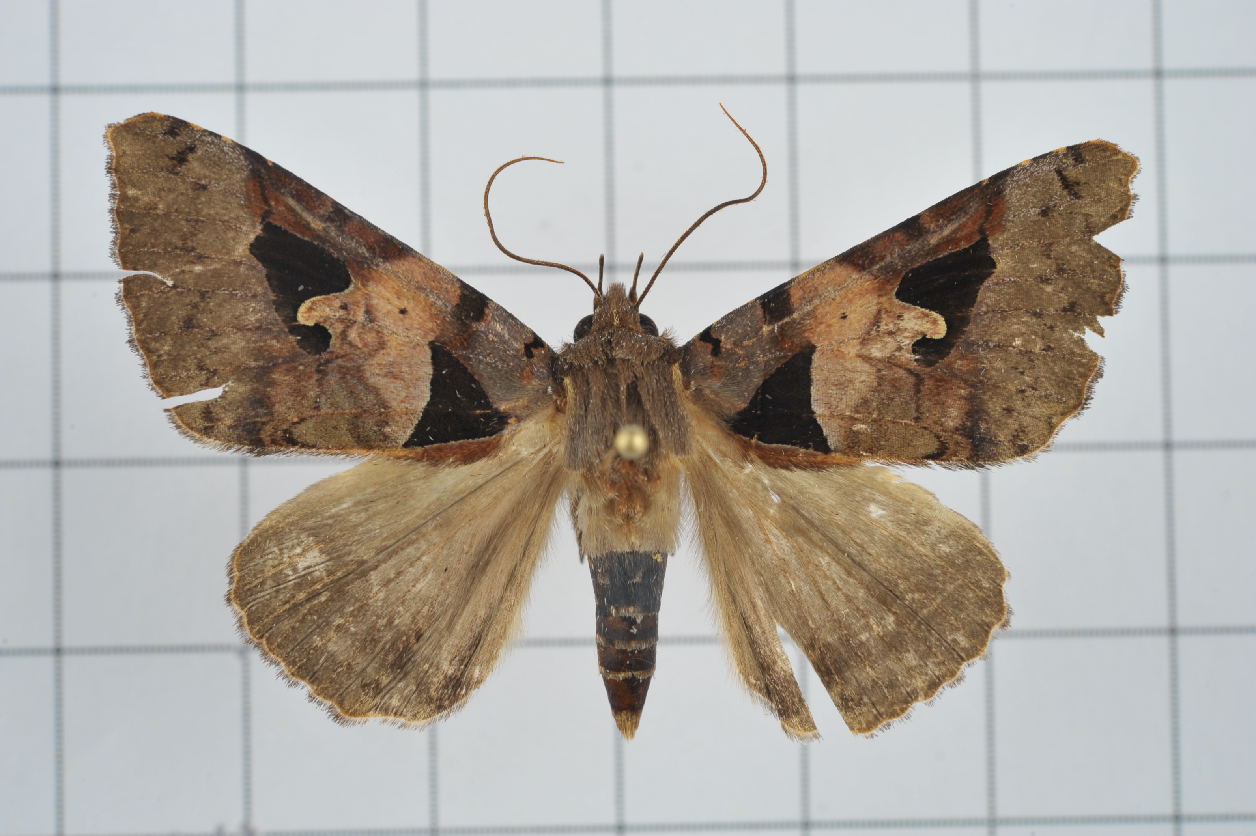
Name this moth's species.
Avatha chinensis
